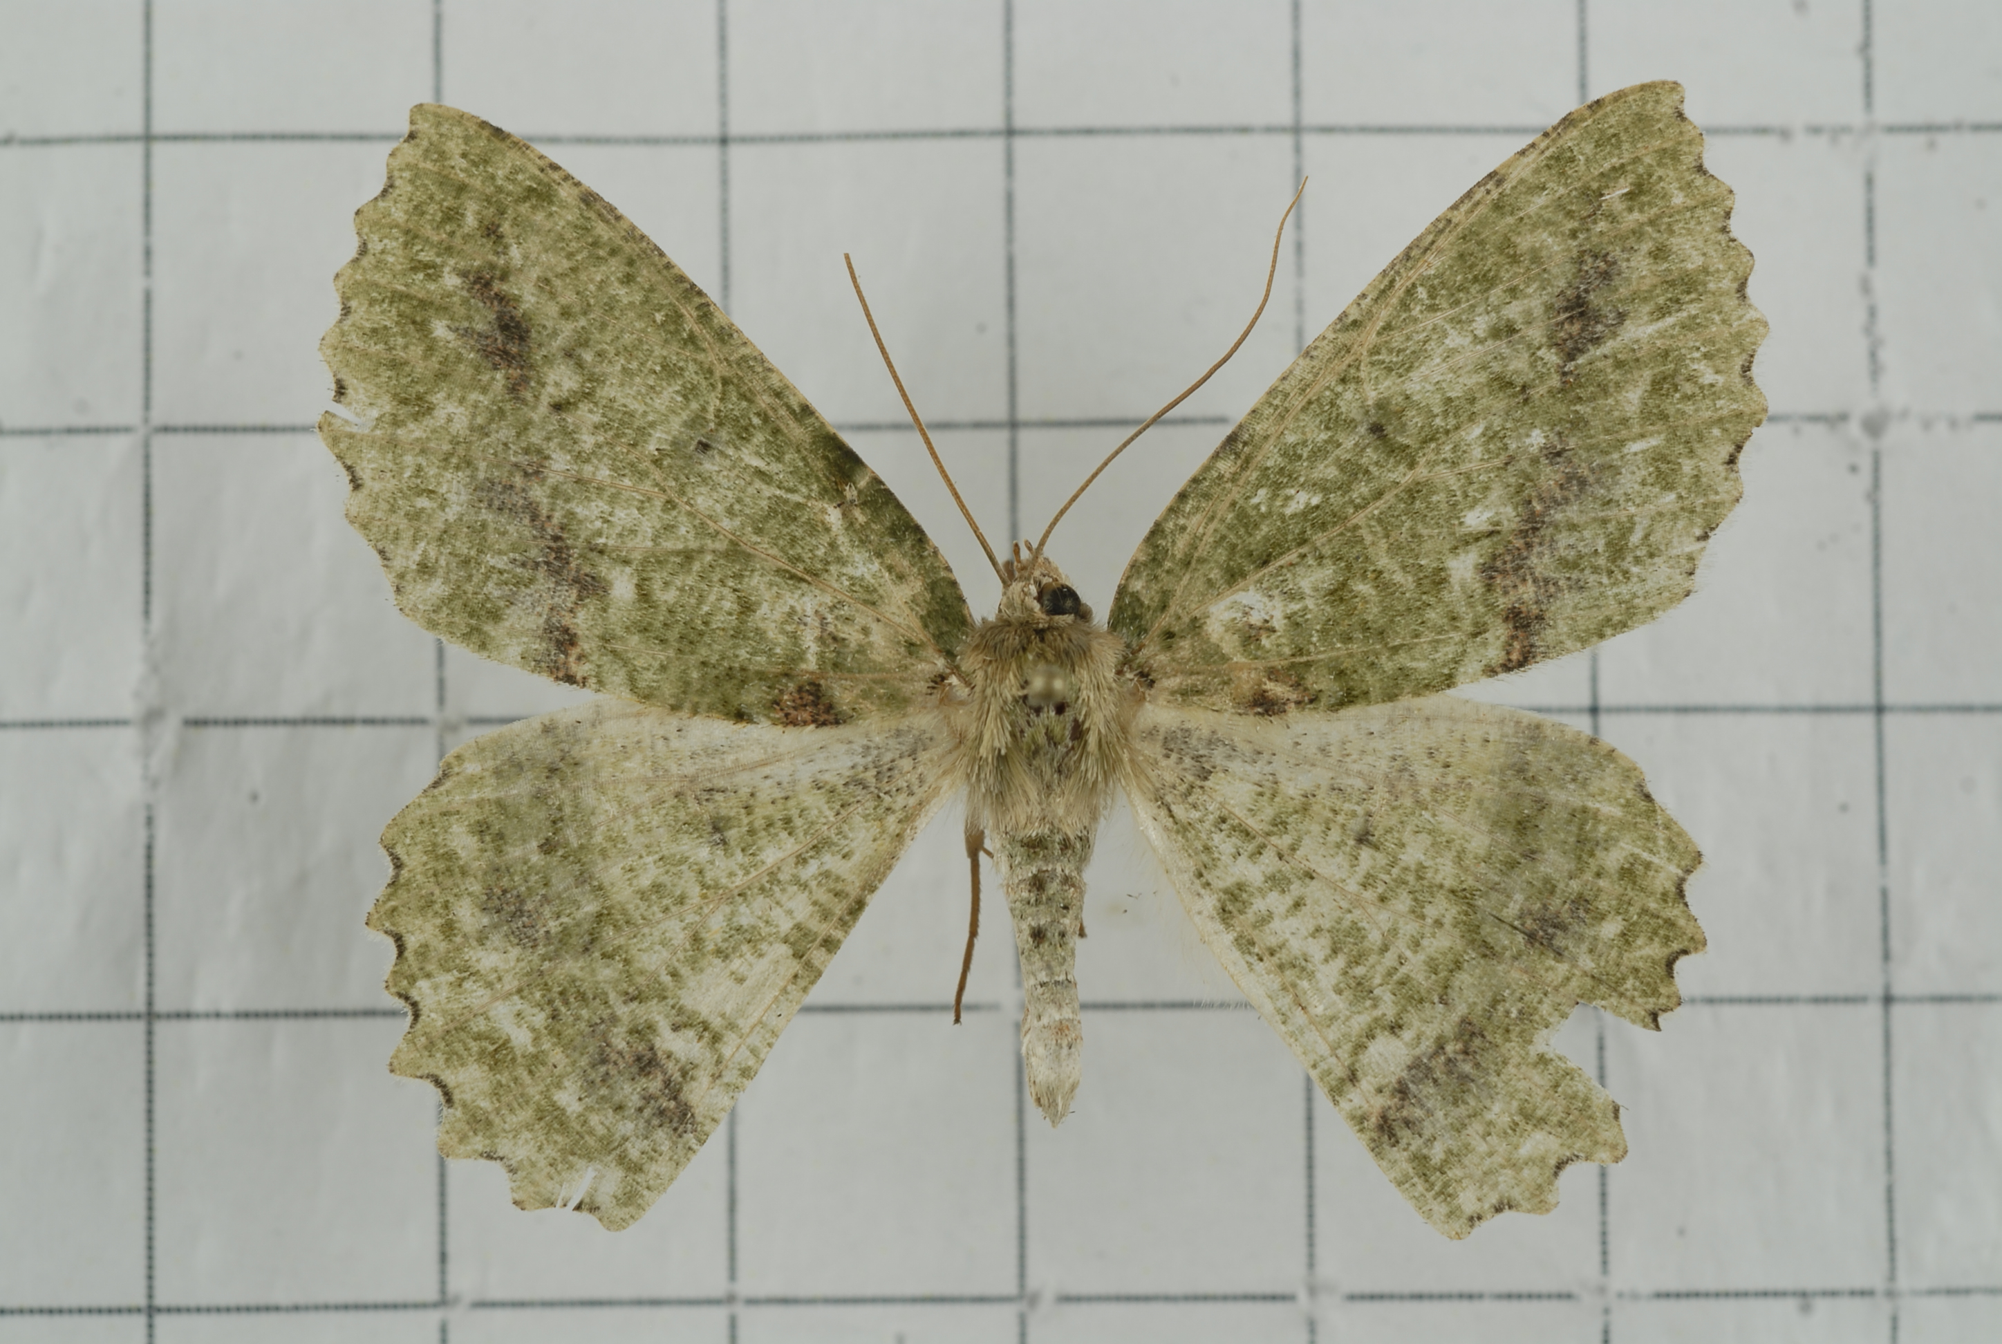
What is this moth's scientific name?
Herochroma supraviridaria
